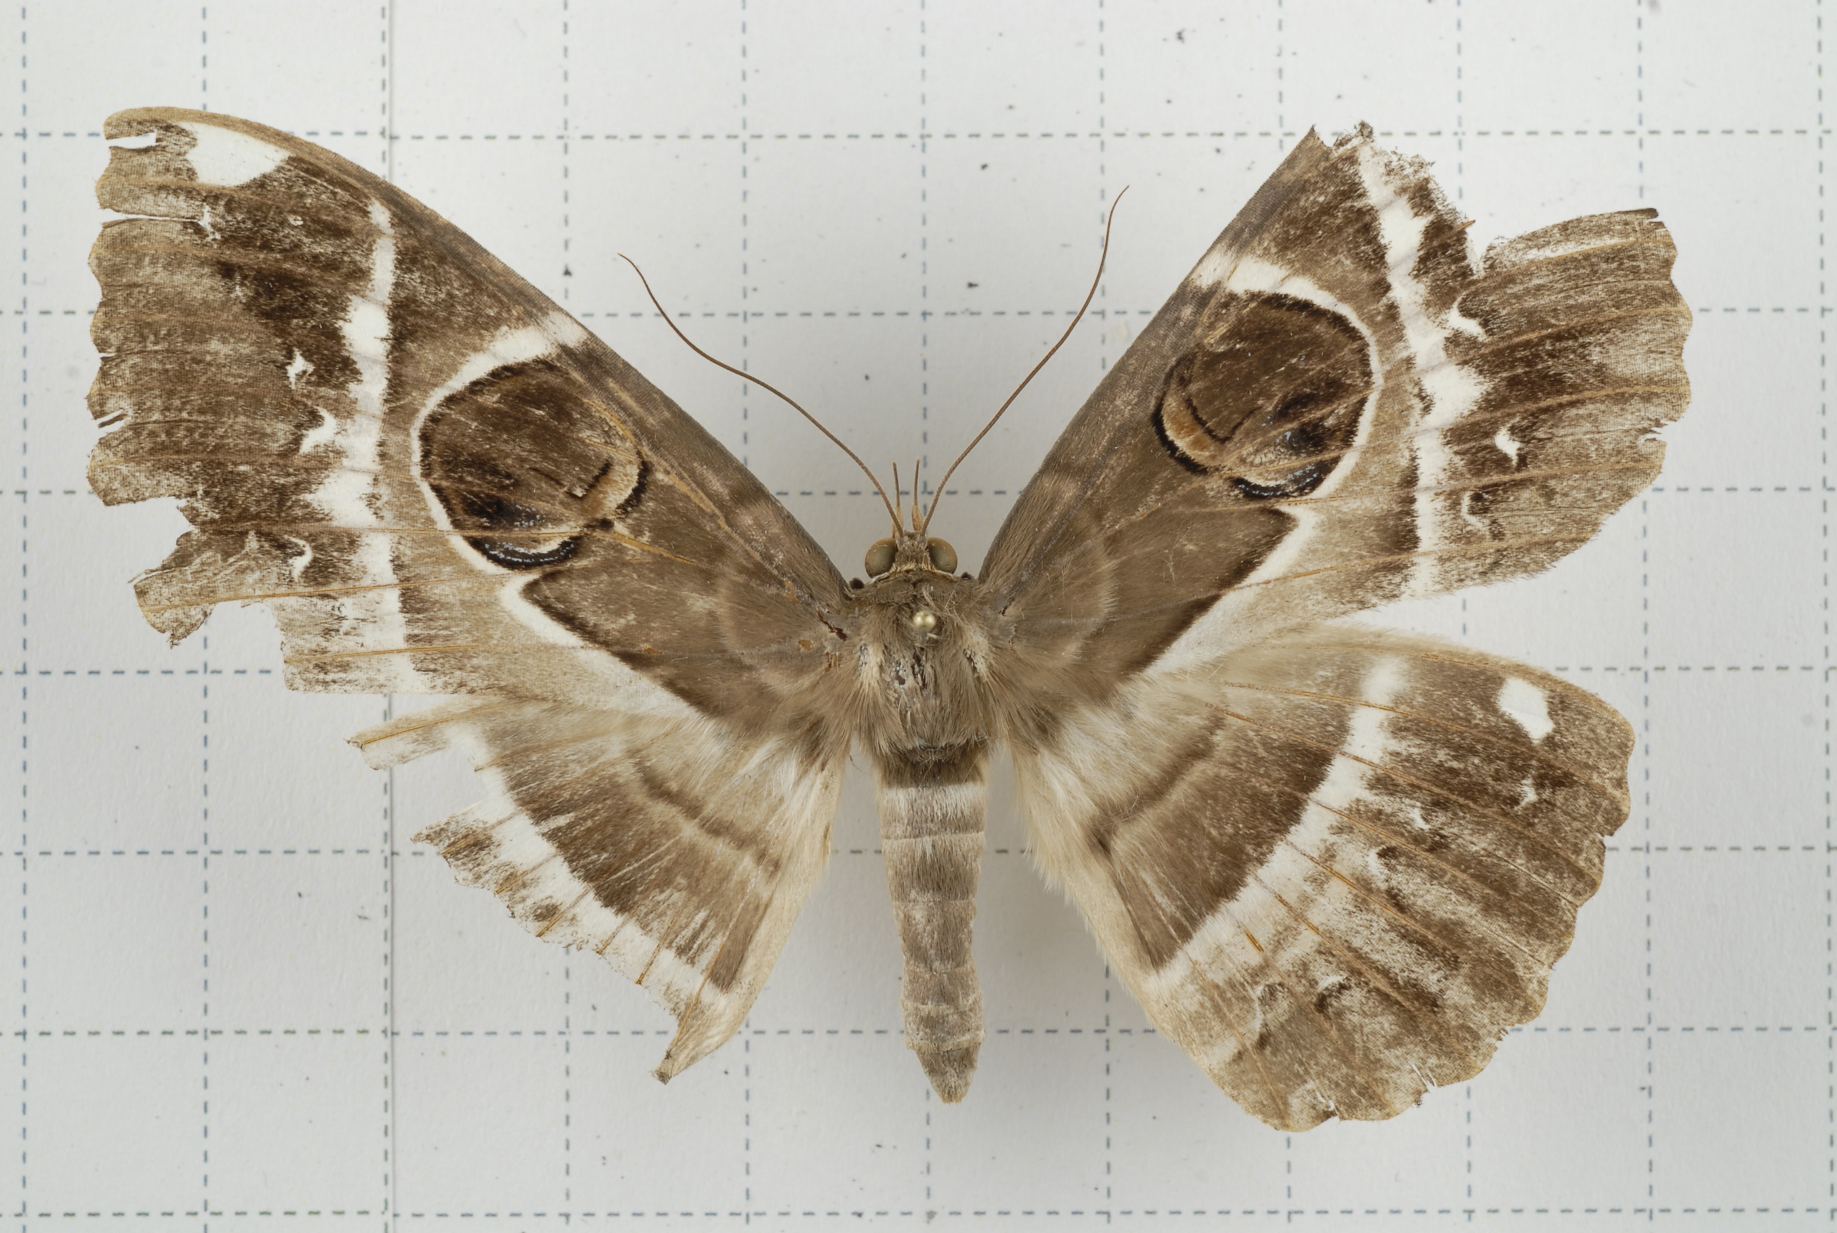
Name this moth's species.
Erebus ephesperis
